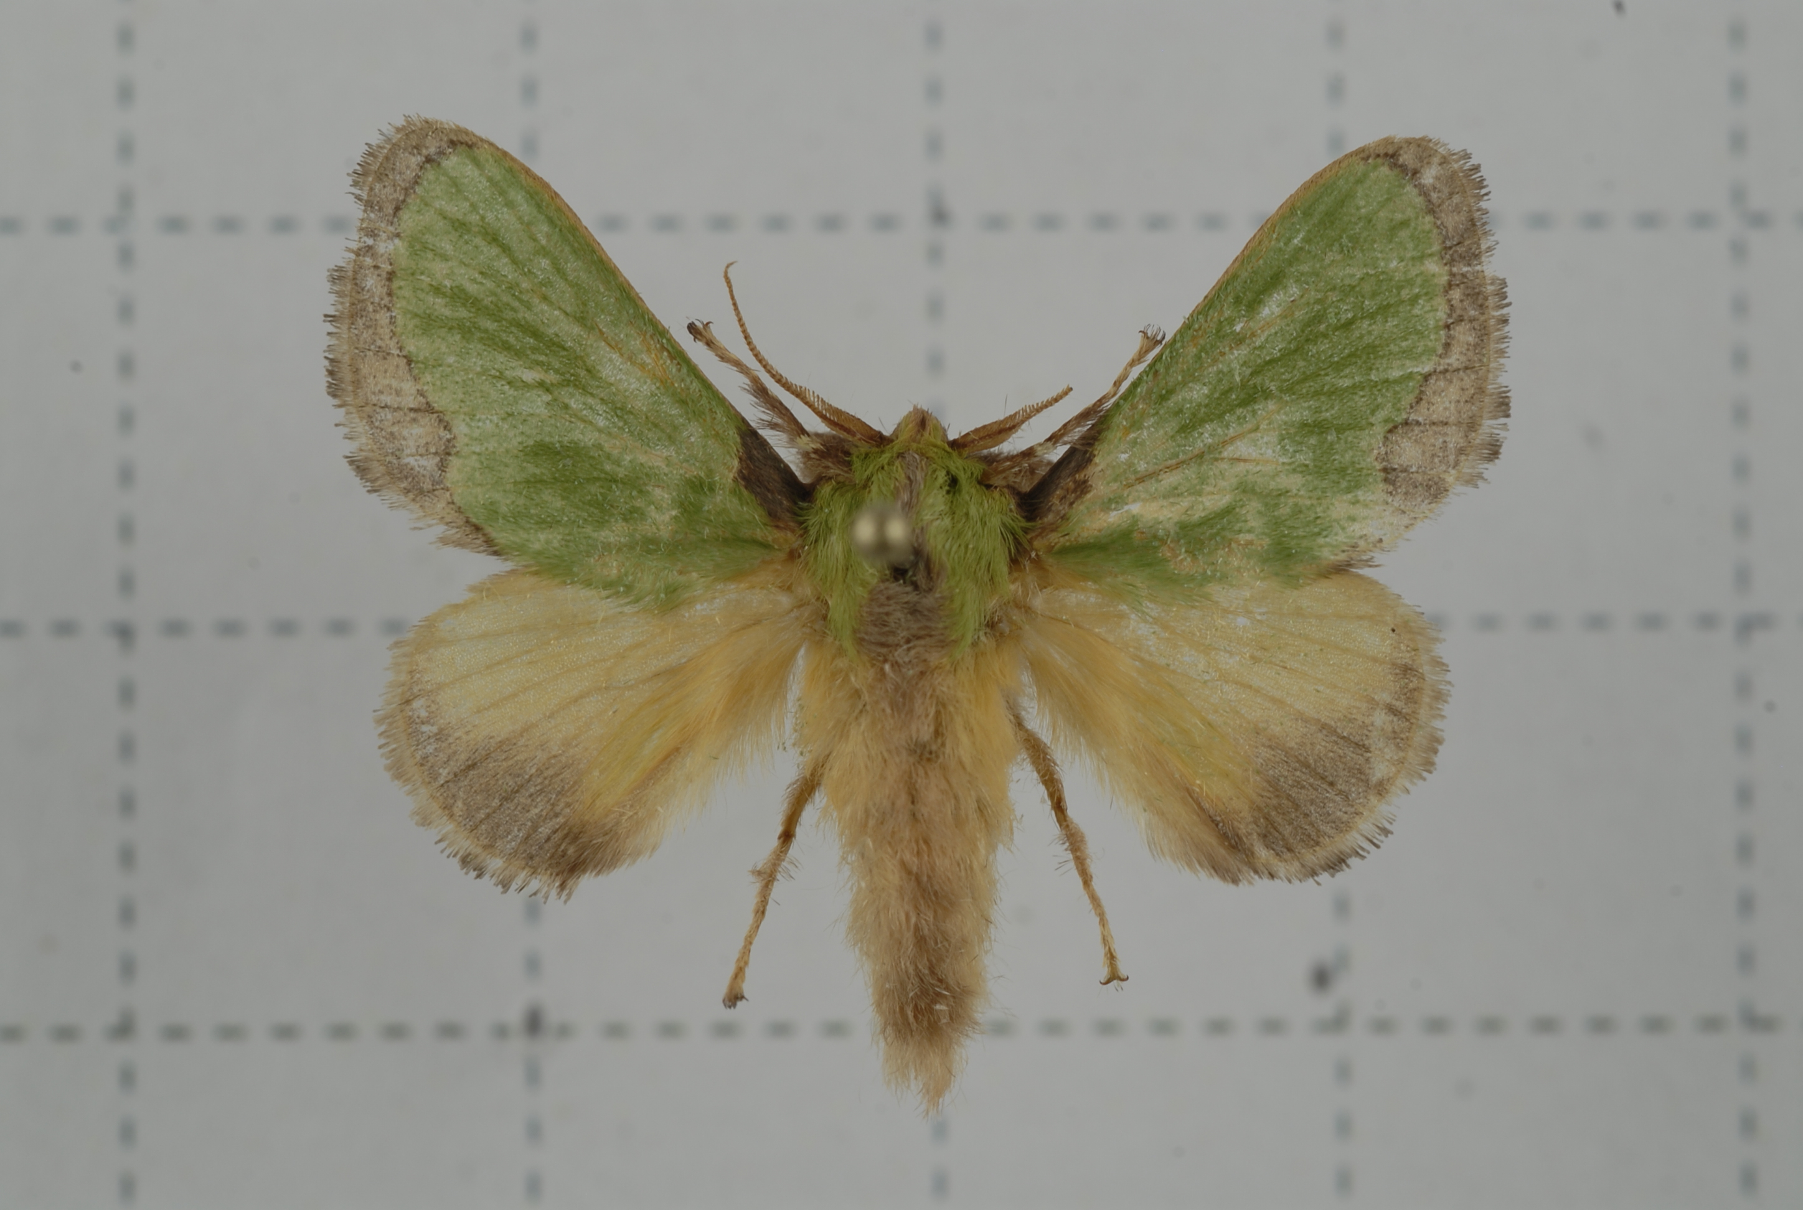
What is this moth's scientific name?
Parasa shirakii
